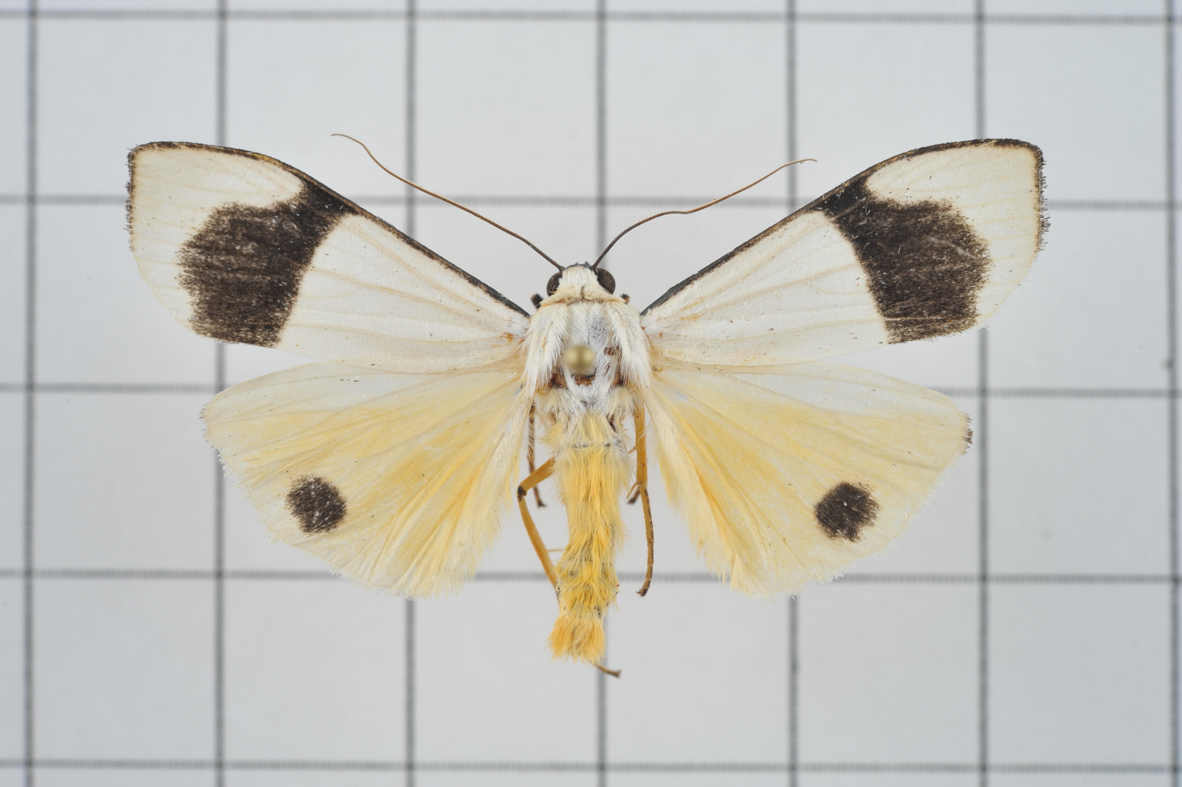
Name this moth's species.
Vamuna alboluteora
